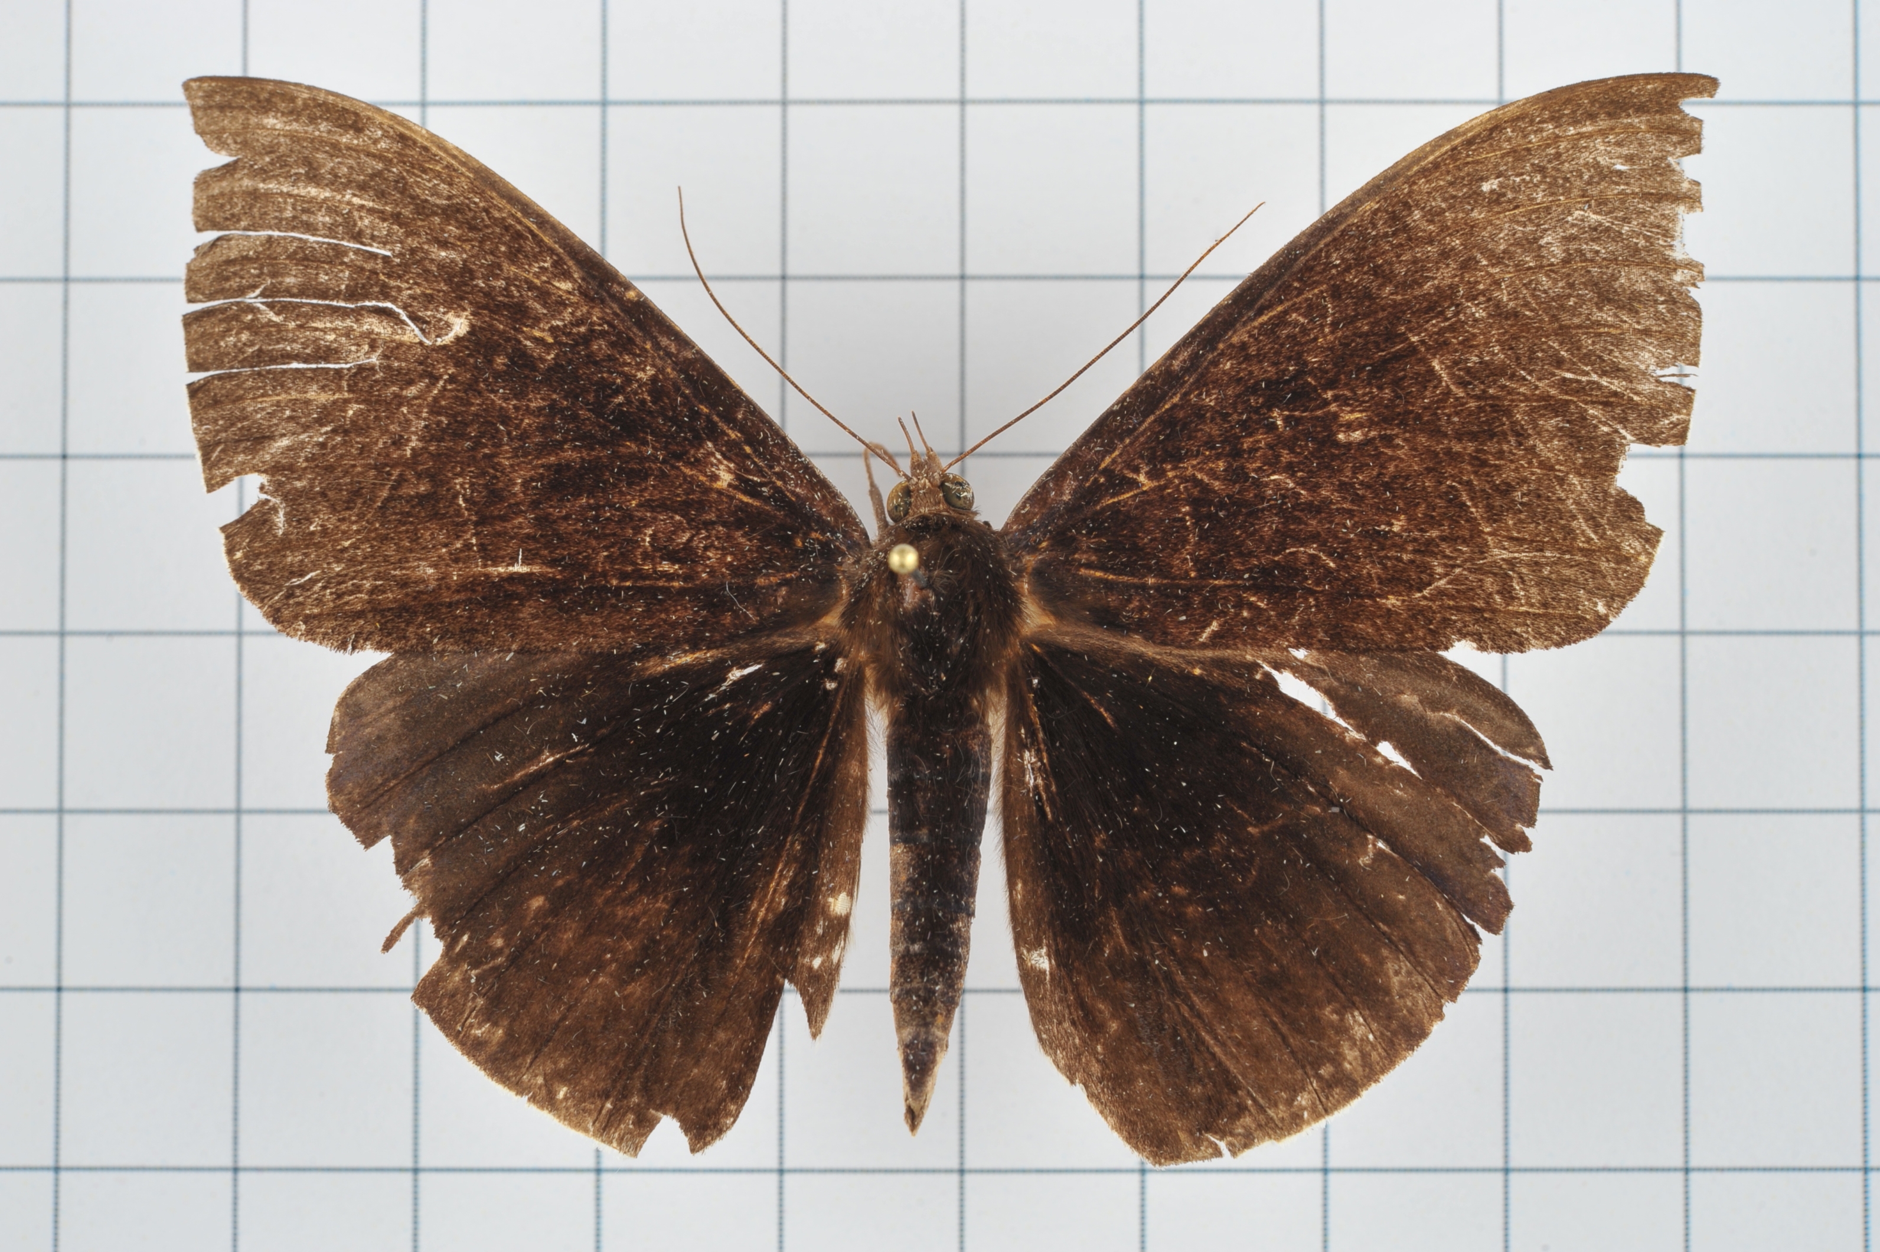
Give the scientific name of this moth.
Lygniodes hypoleuca
